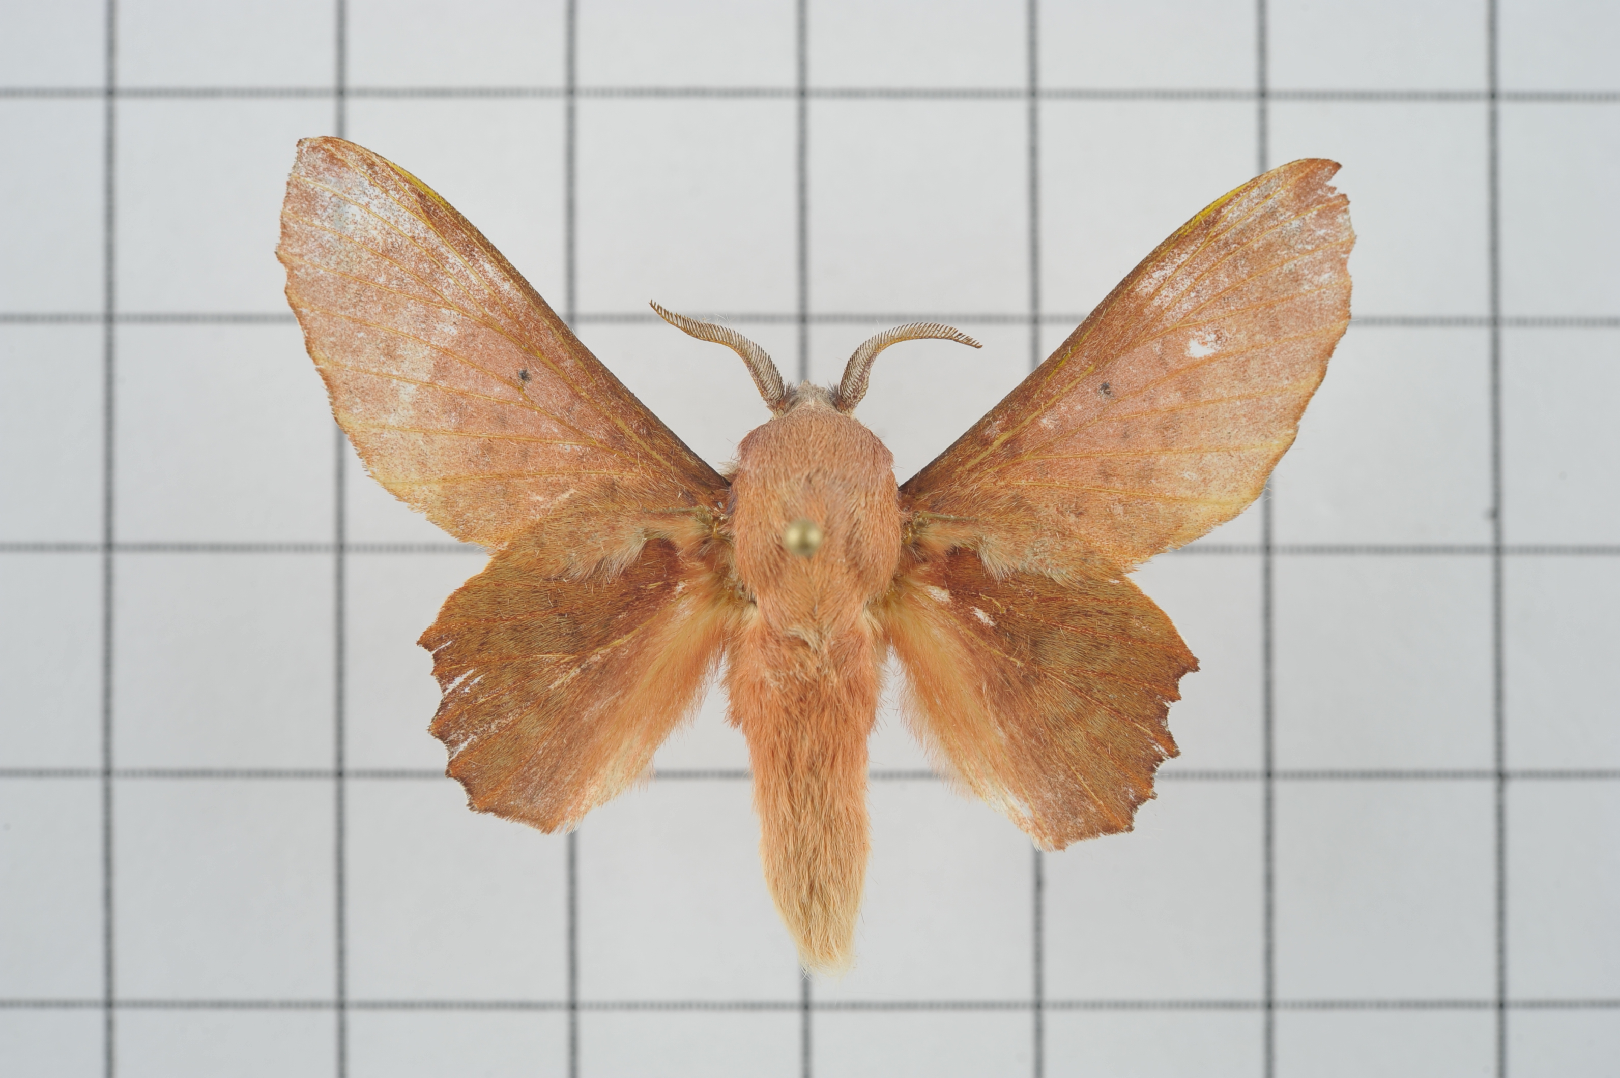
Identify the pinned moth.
Paradoxopla sinuata taiwana
